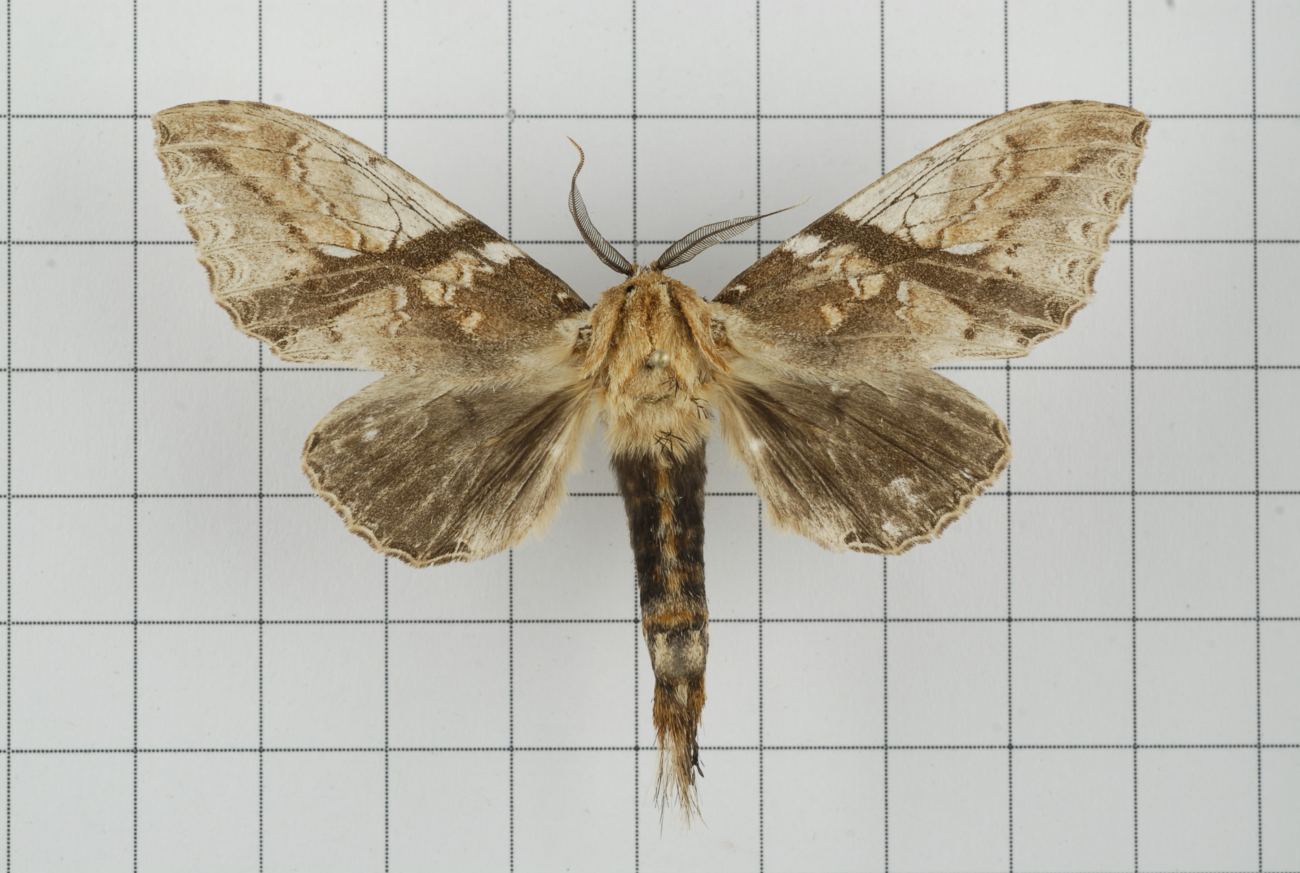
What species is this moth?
Dudusa nobilis
